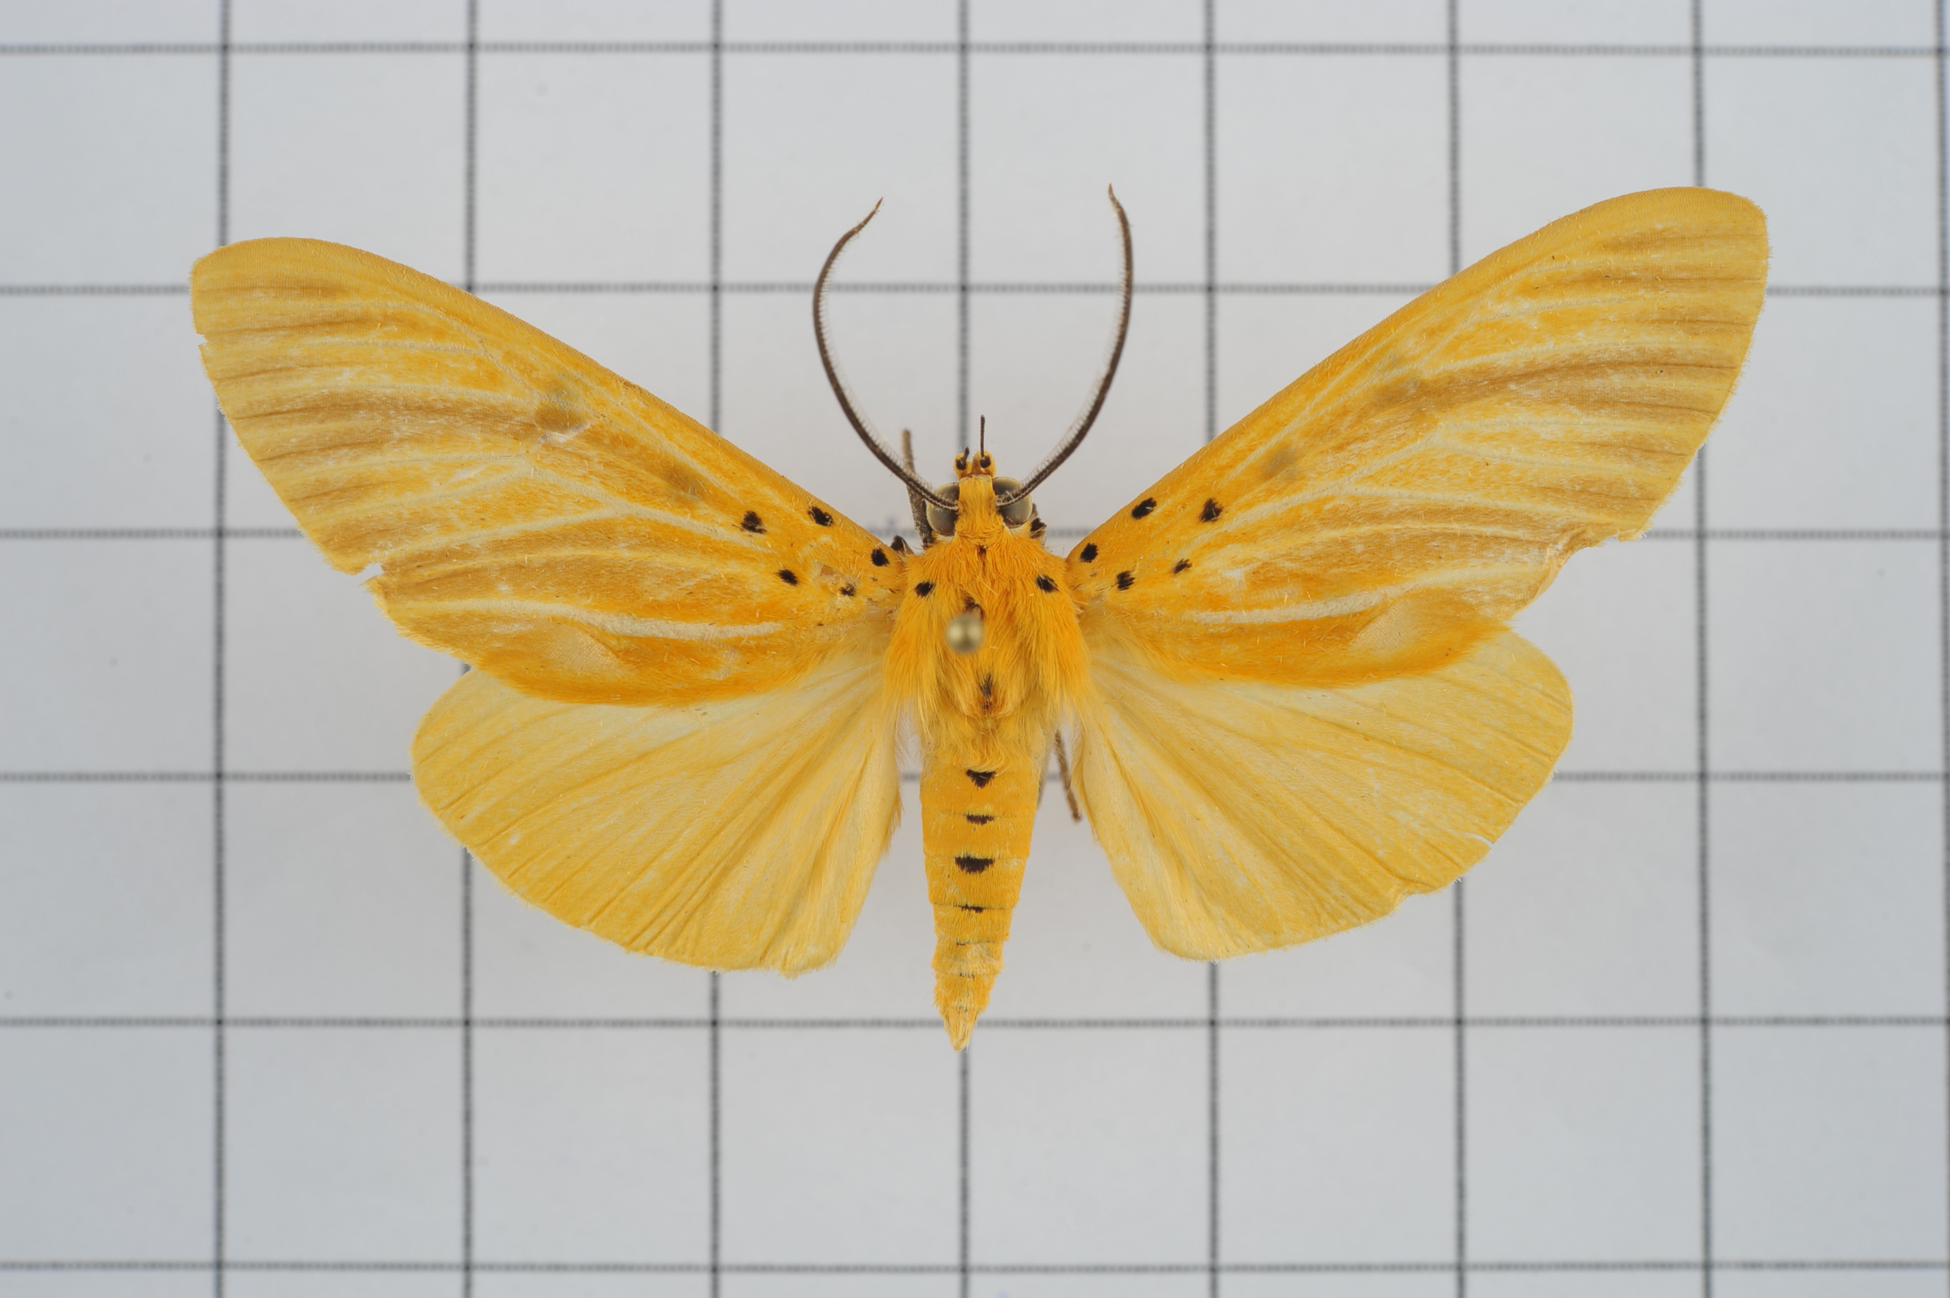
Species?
Asota egens confinis
